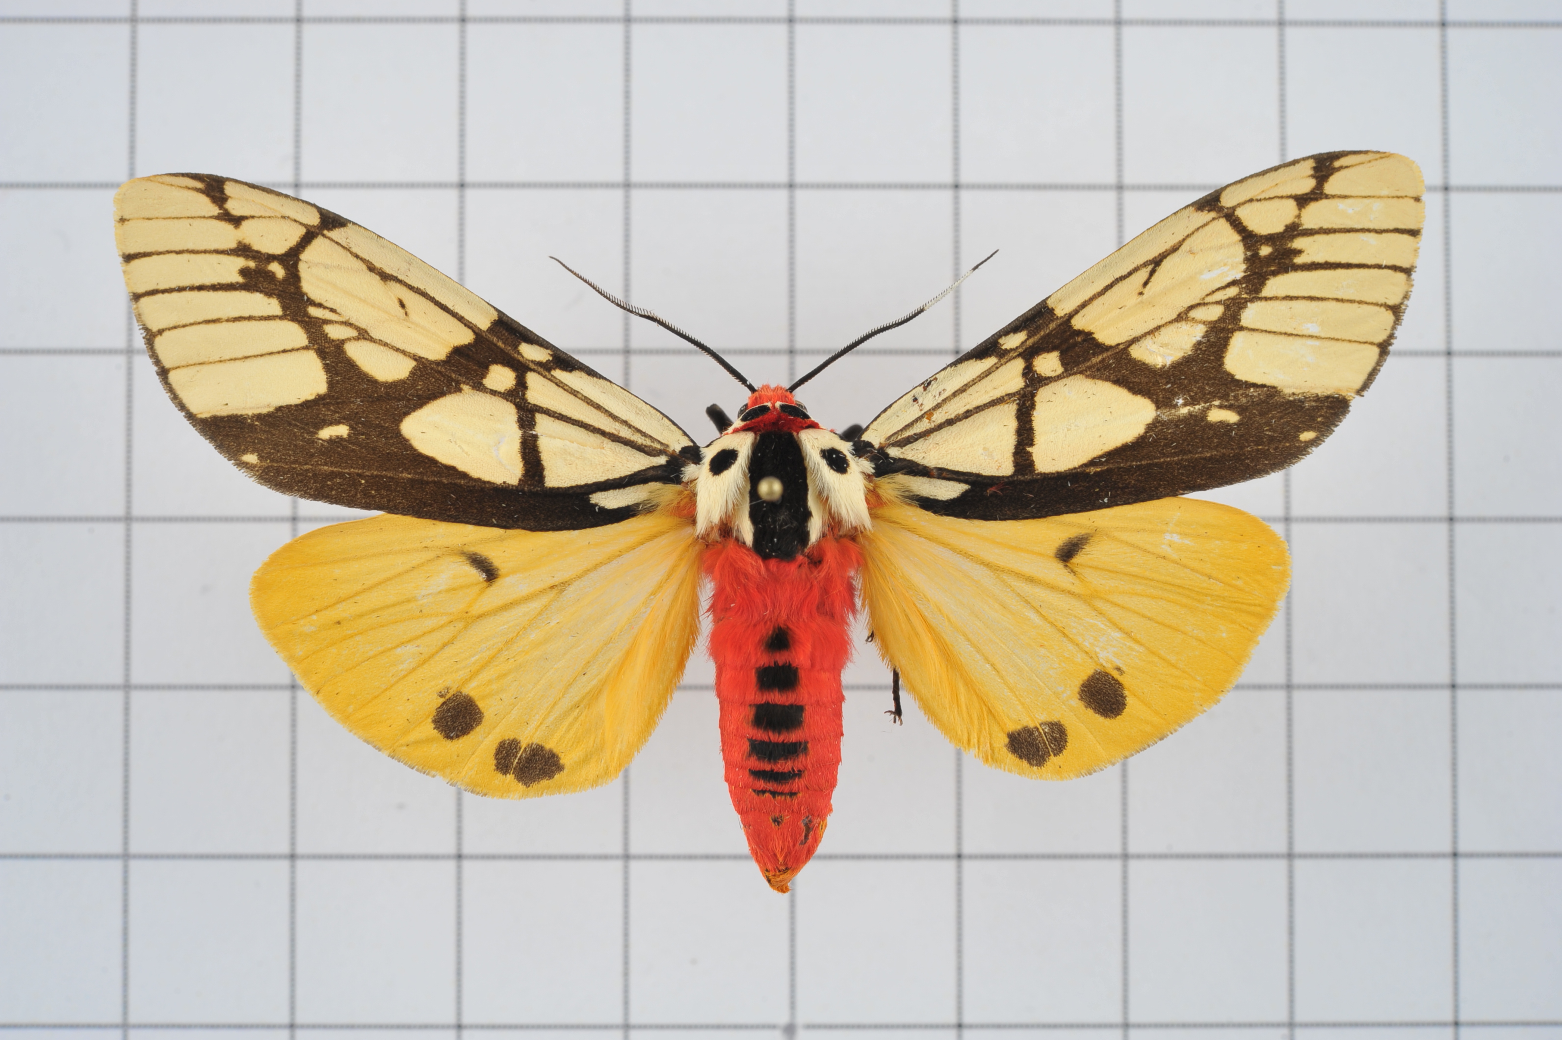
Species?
Areas galactina formosana
